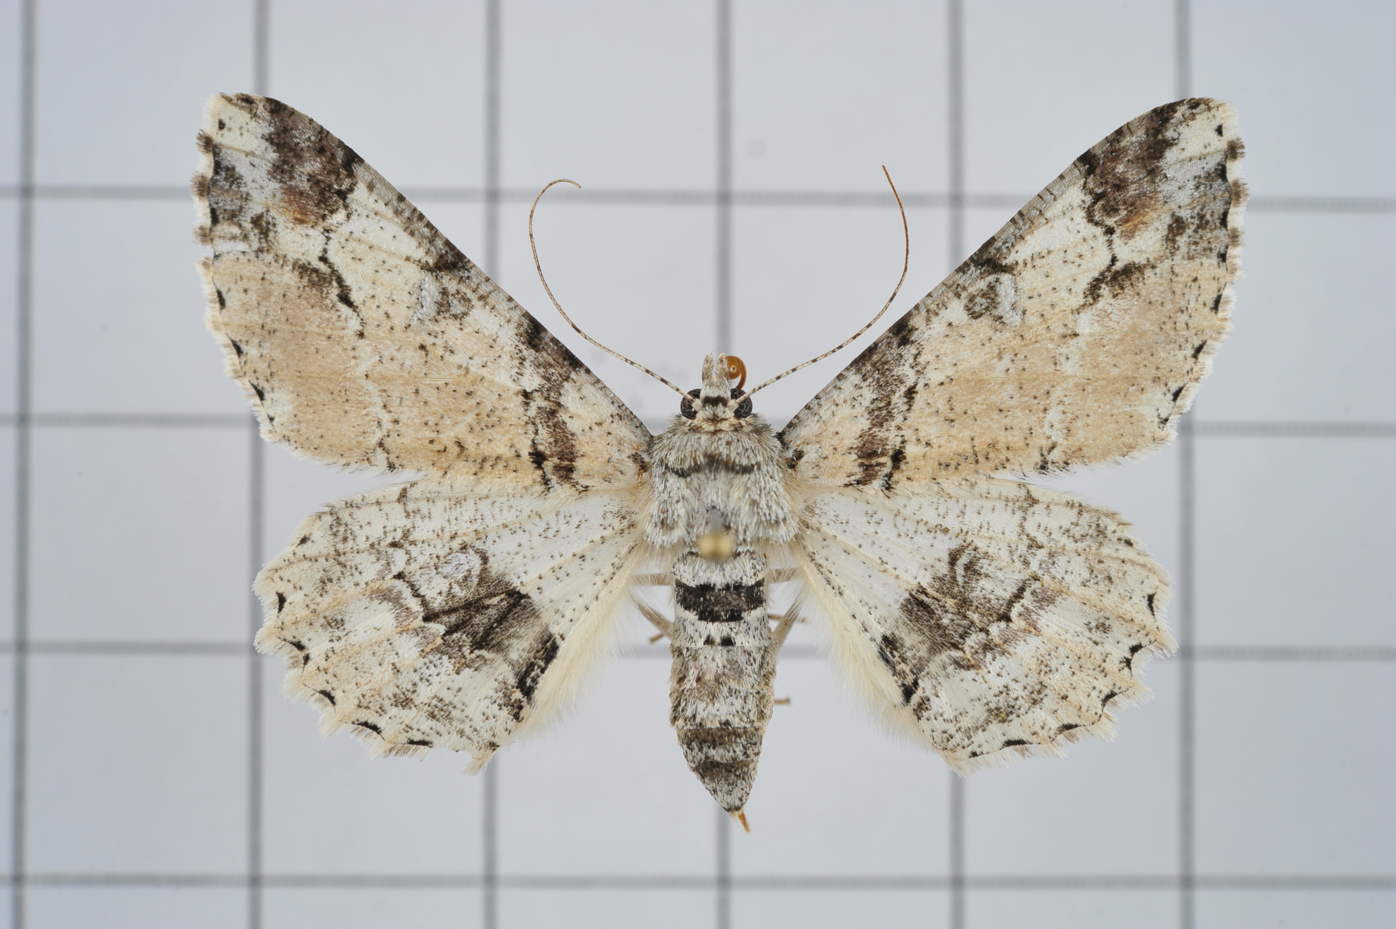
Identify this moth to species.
Cleora fraterna
